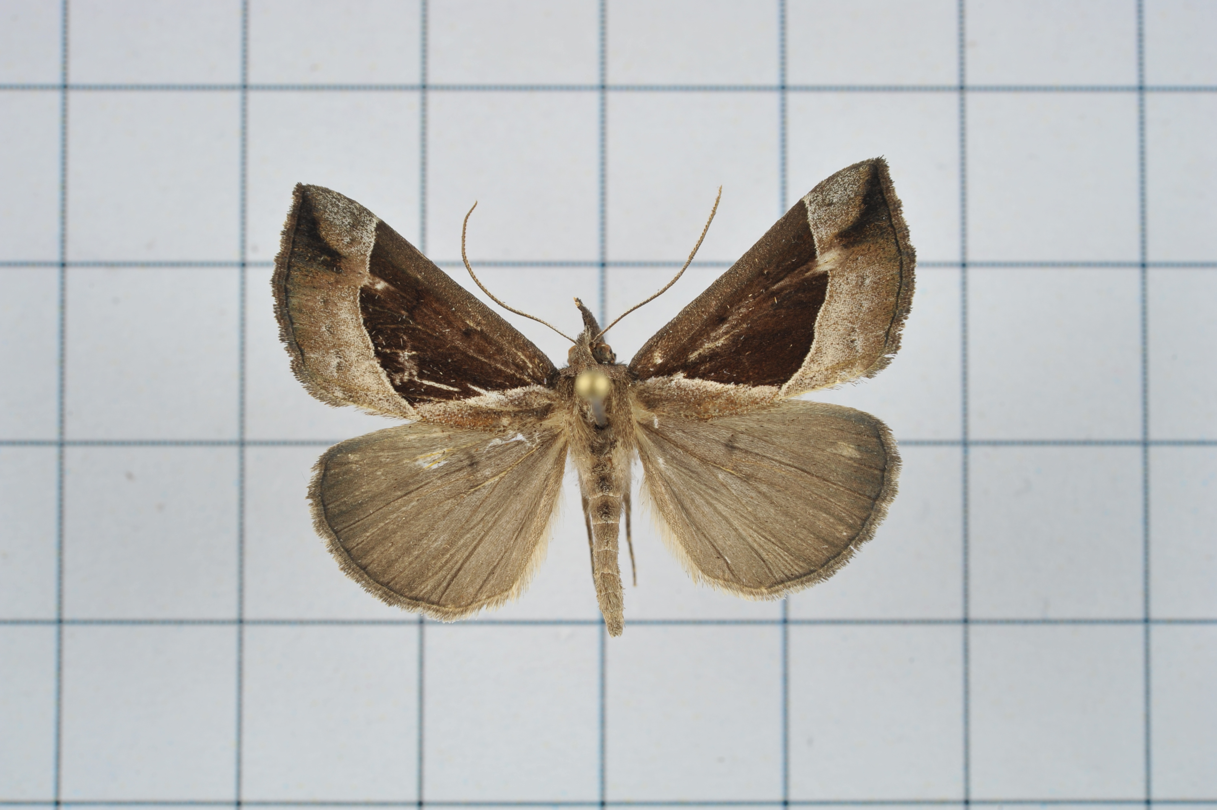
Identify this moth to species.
Hypena taiwana
